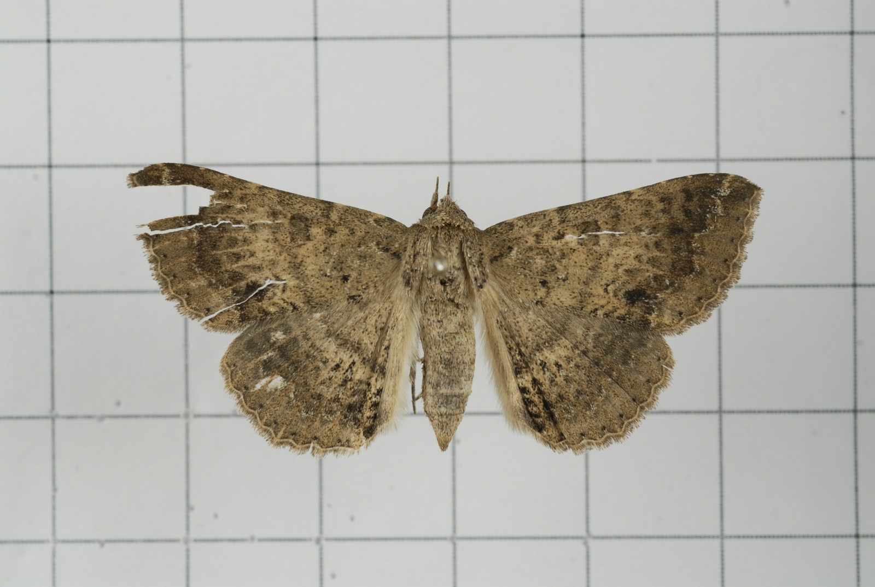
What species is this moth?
Ericeia inangulata inangulata
